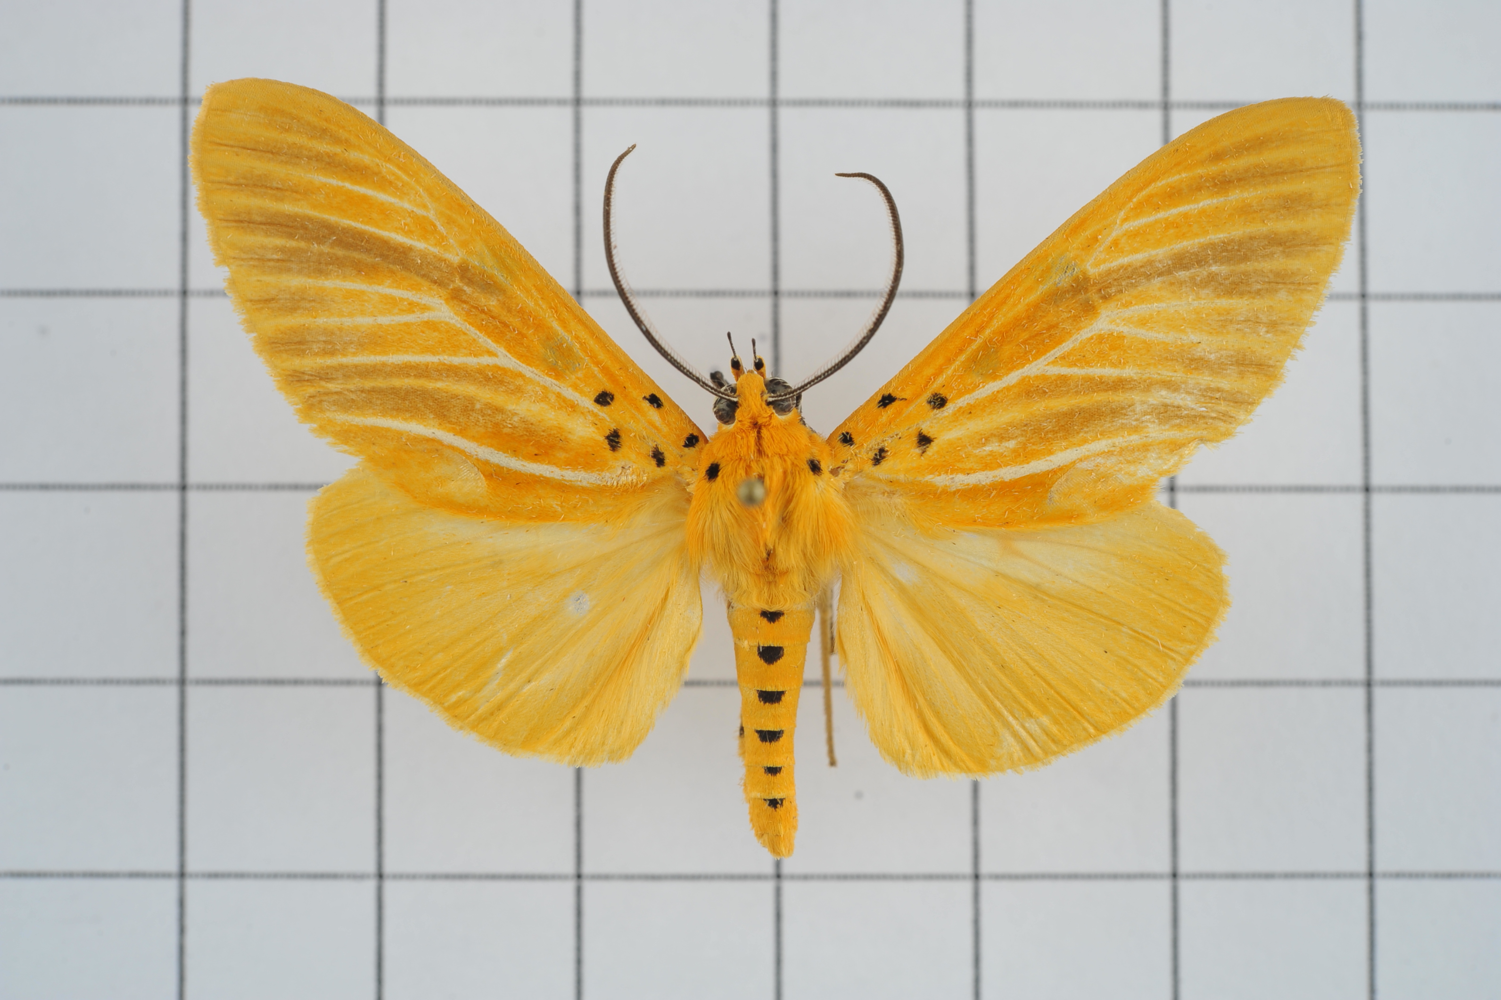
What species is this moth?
Asota egens confinis
